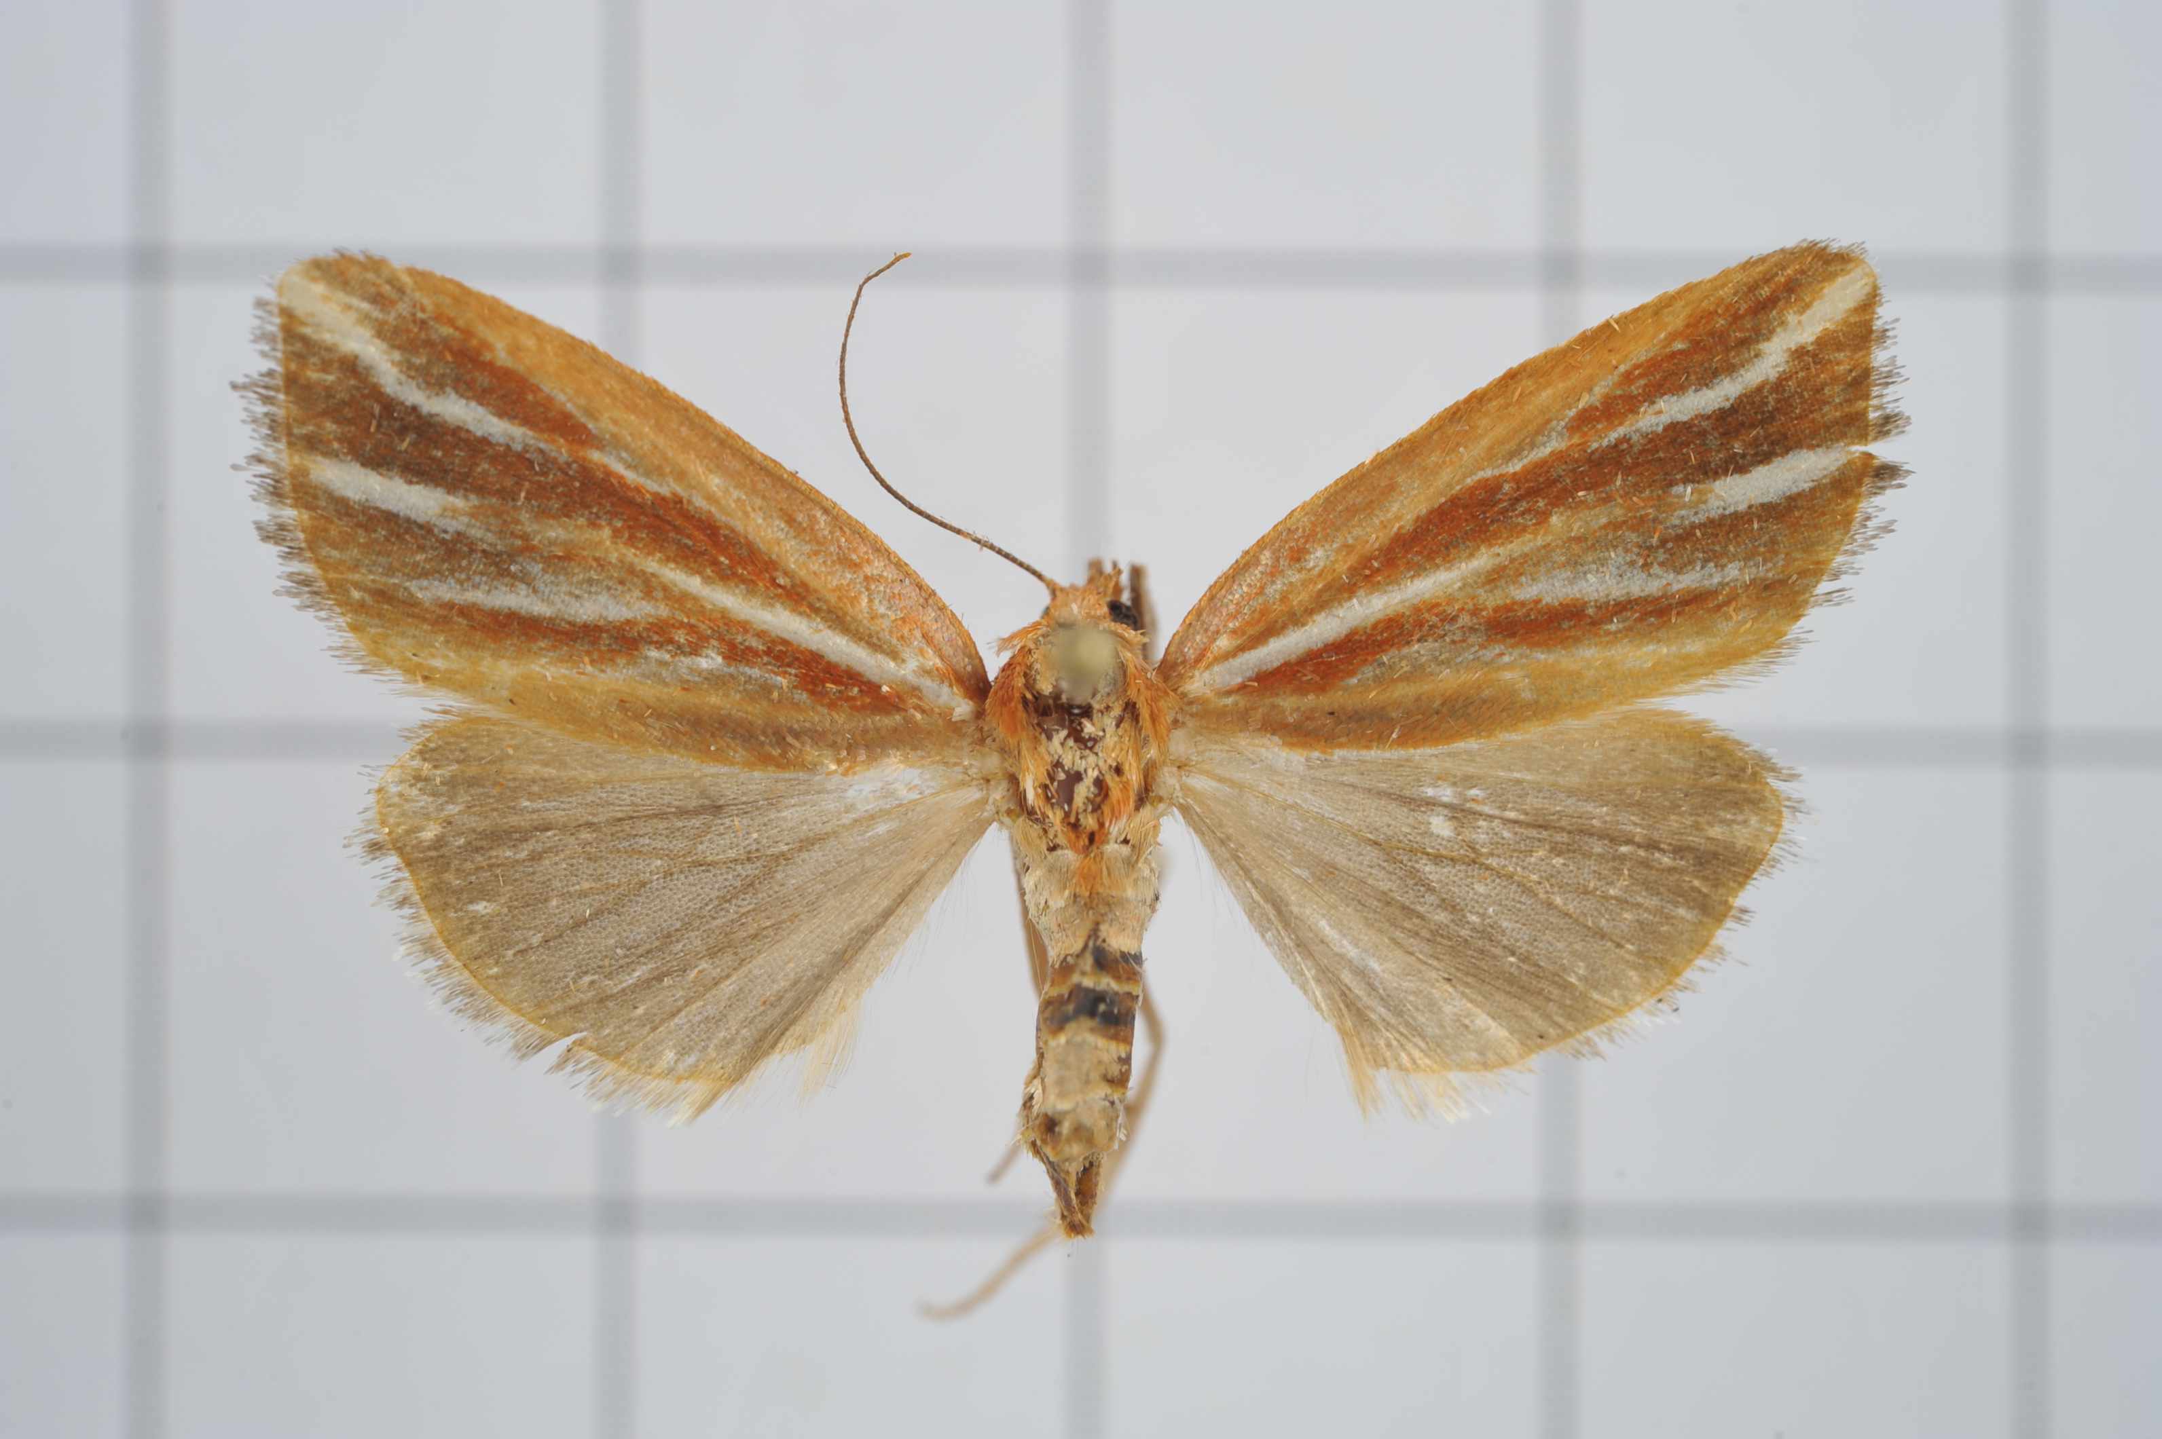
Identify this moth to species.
Narangodes confluens
